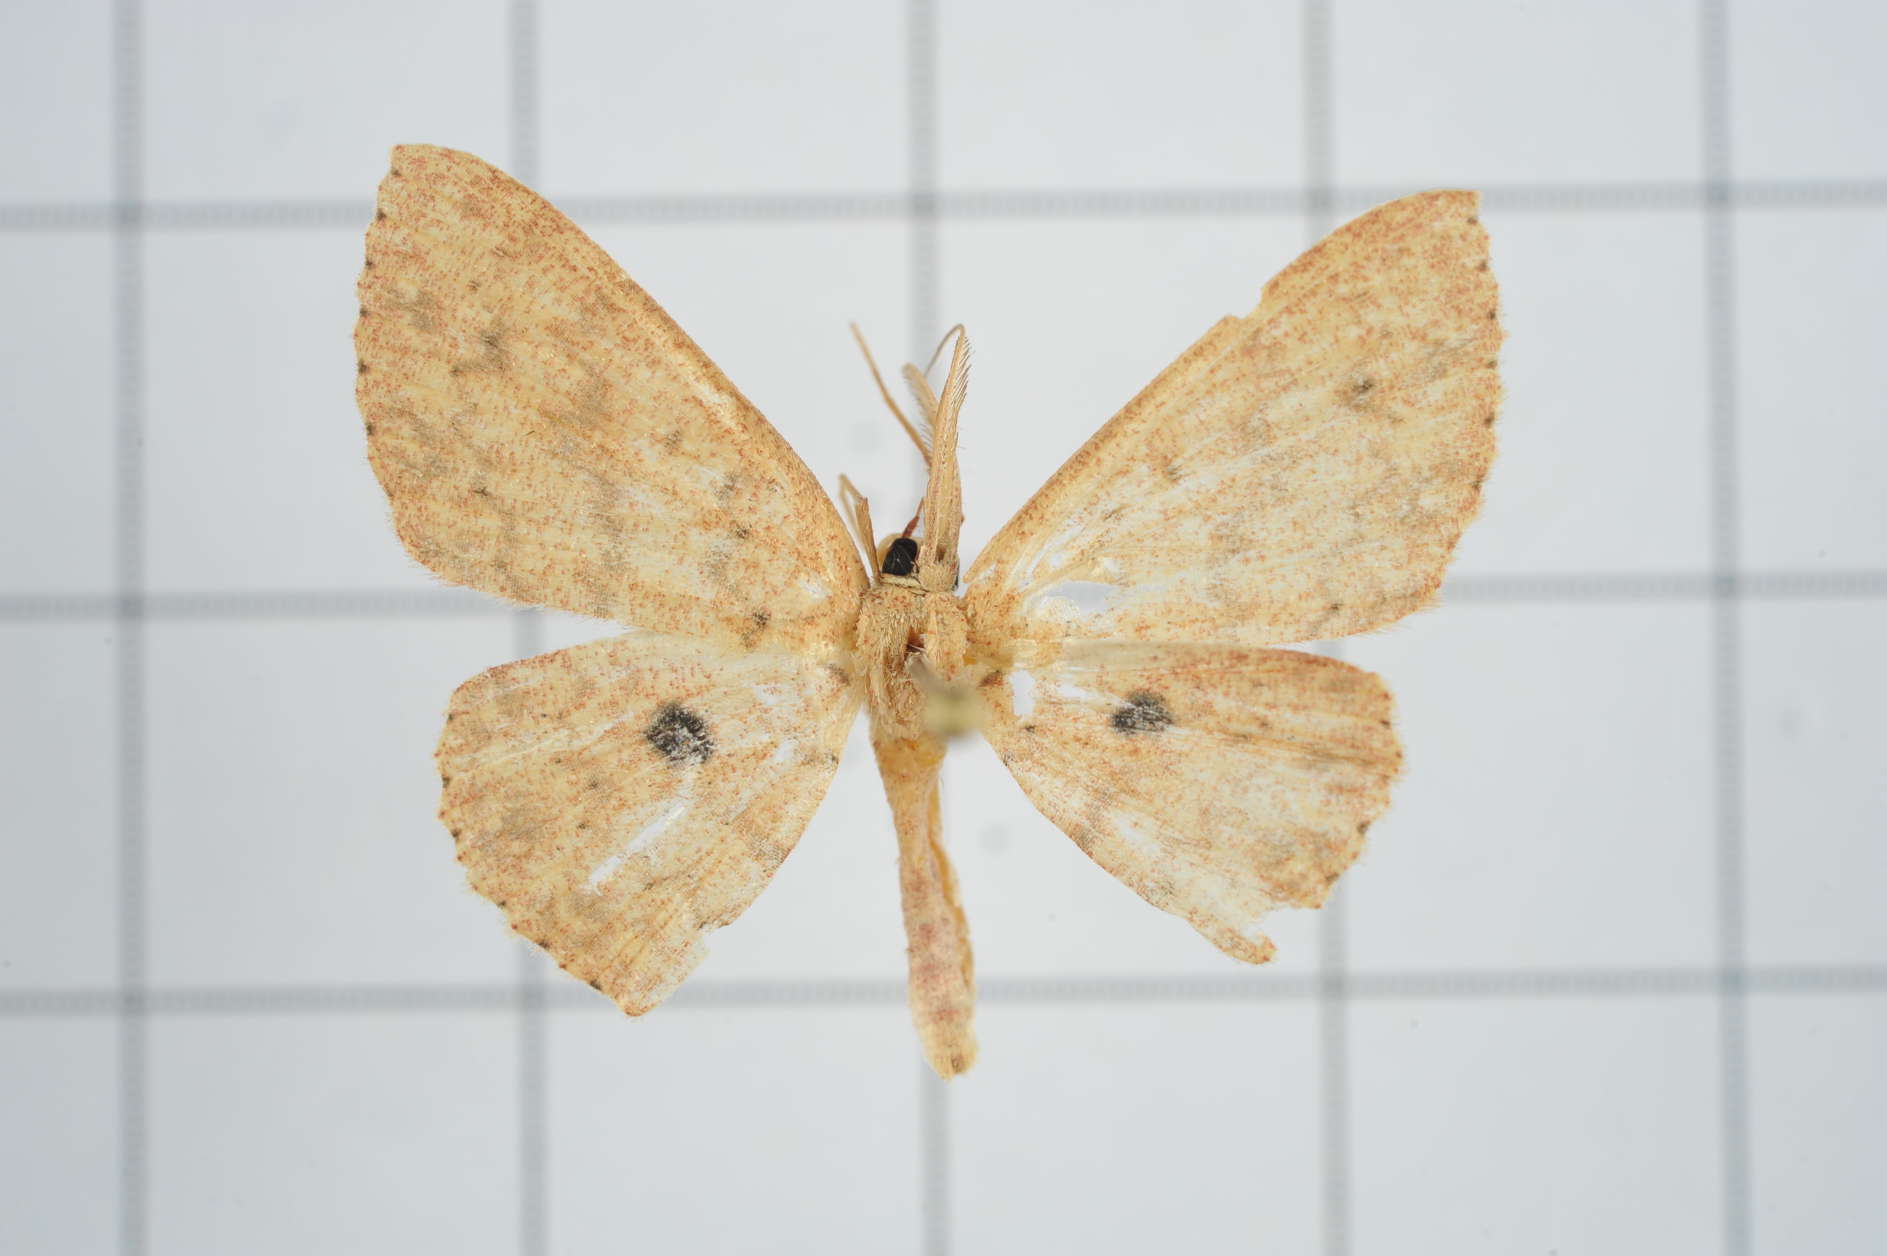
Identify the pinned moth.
Organopoda carnearia carnearia
